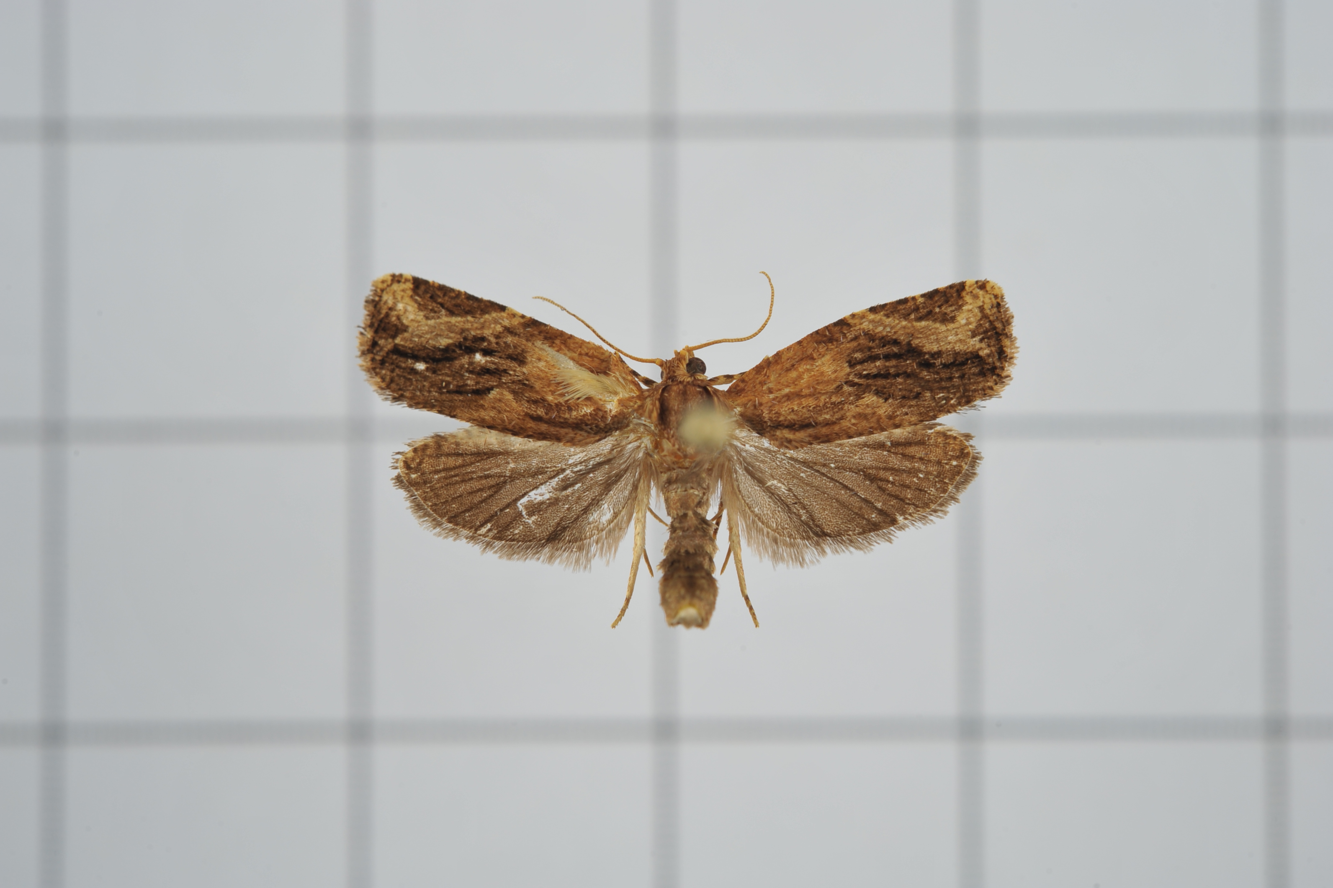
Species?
Isodemis proxima
